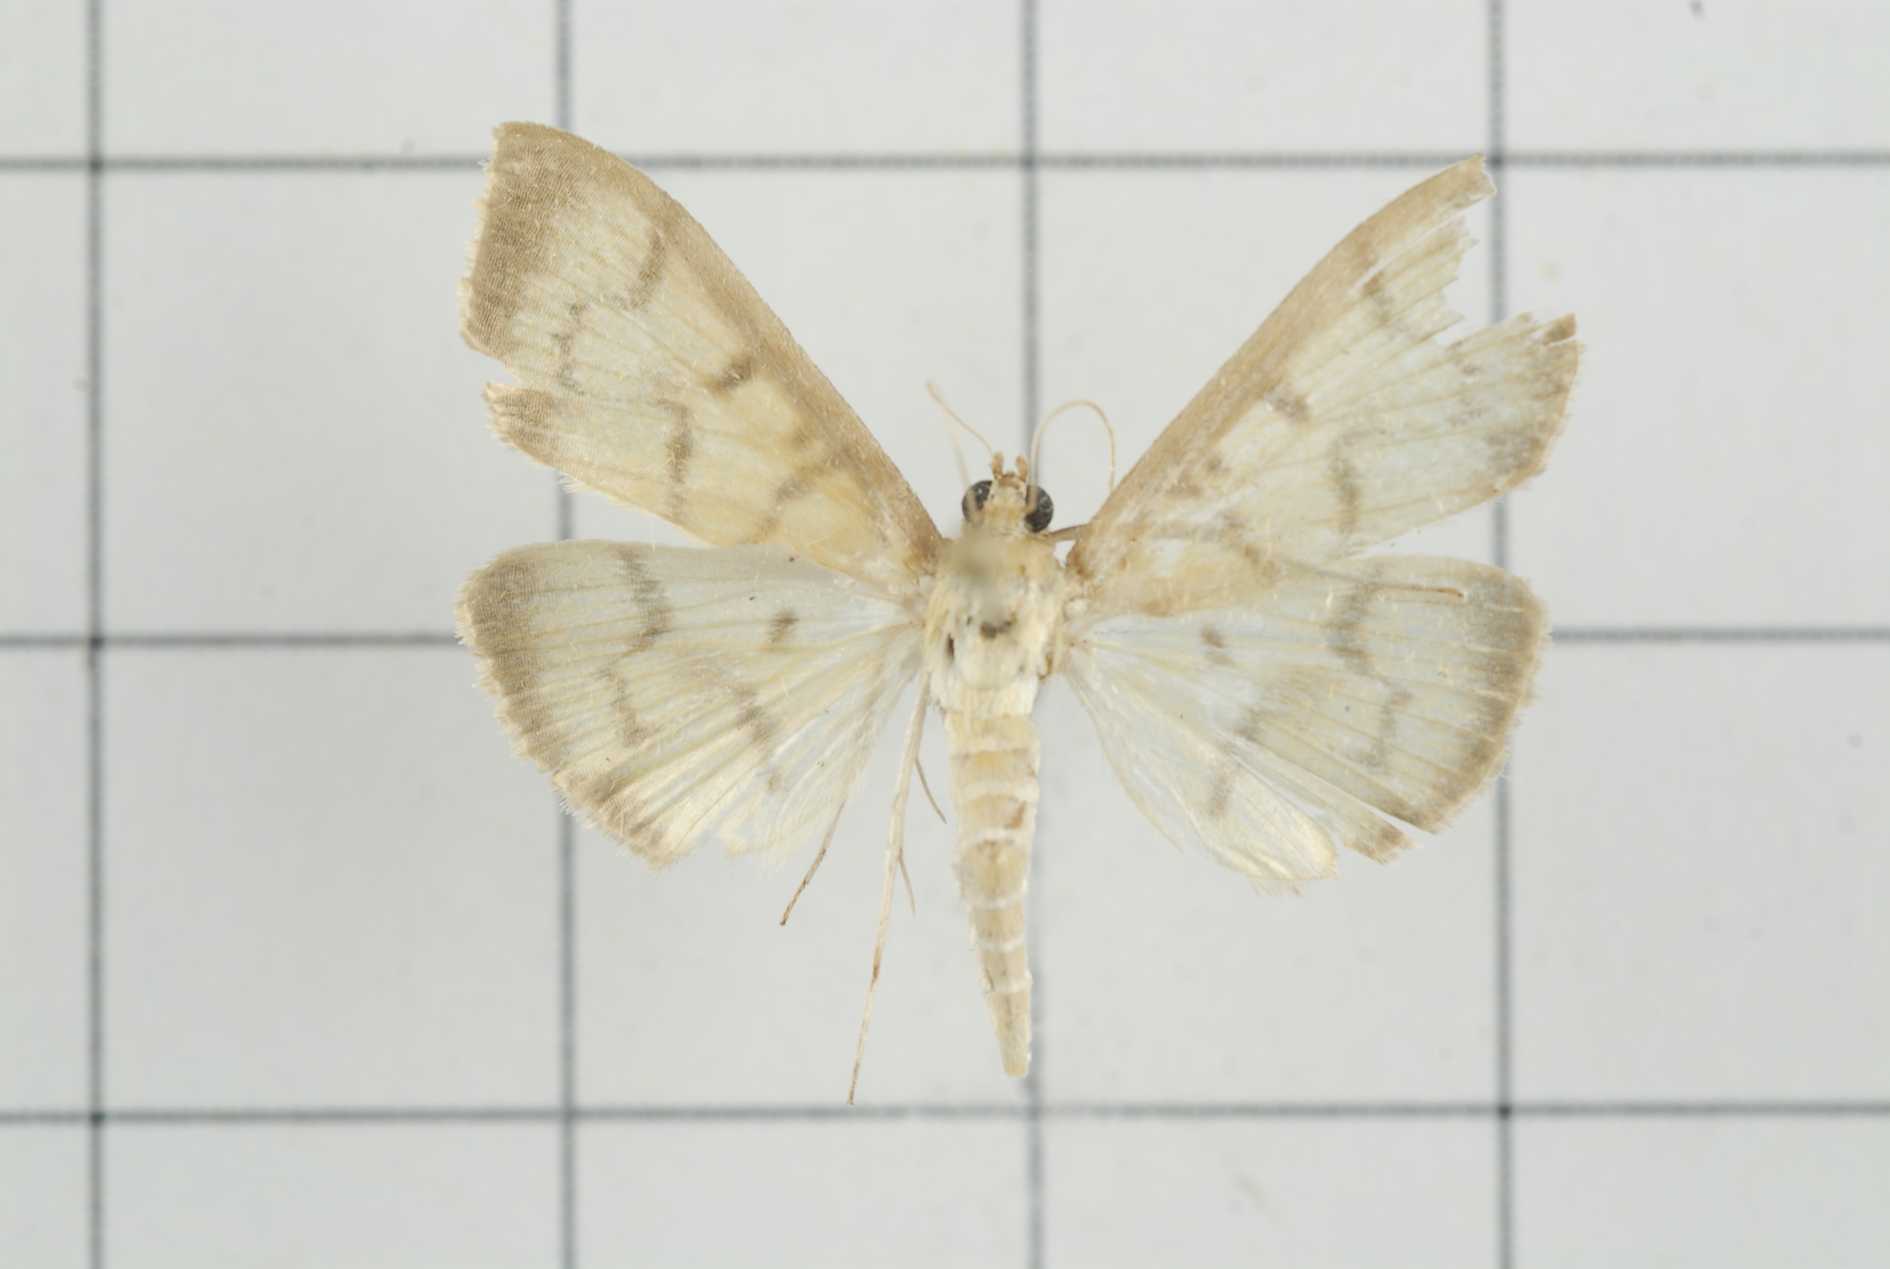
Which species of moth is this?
Patania punctimarginalis
